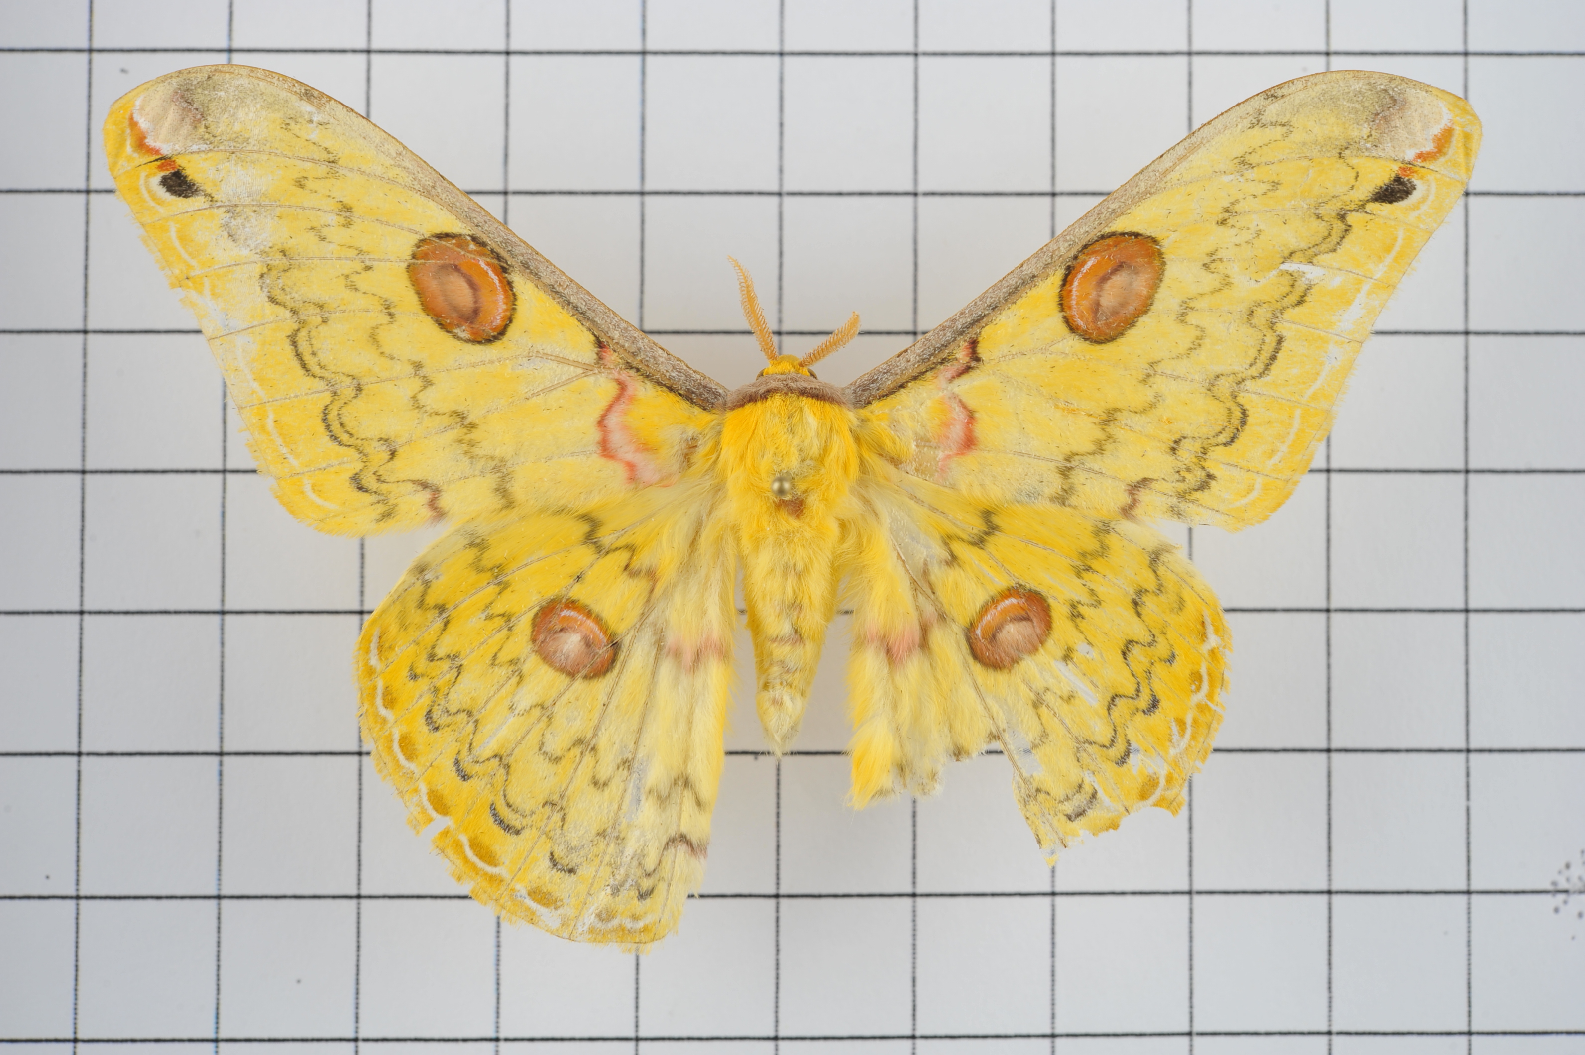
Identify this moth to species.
Loepa formosensis
